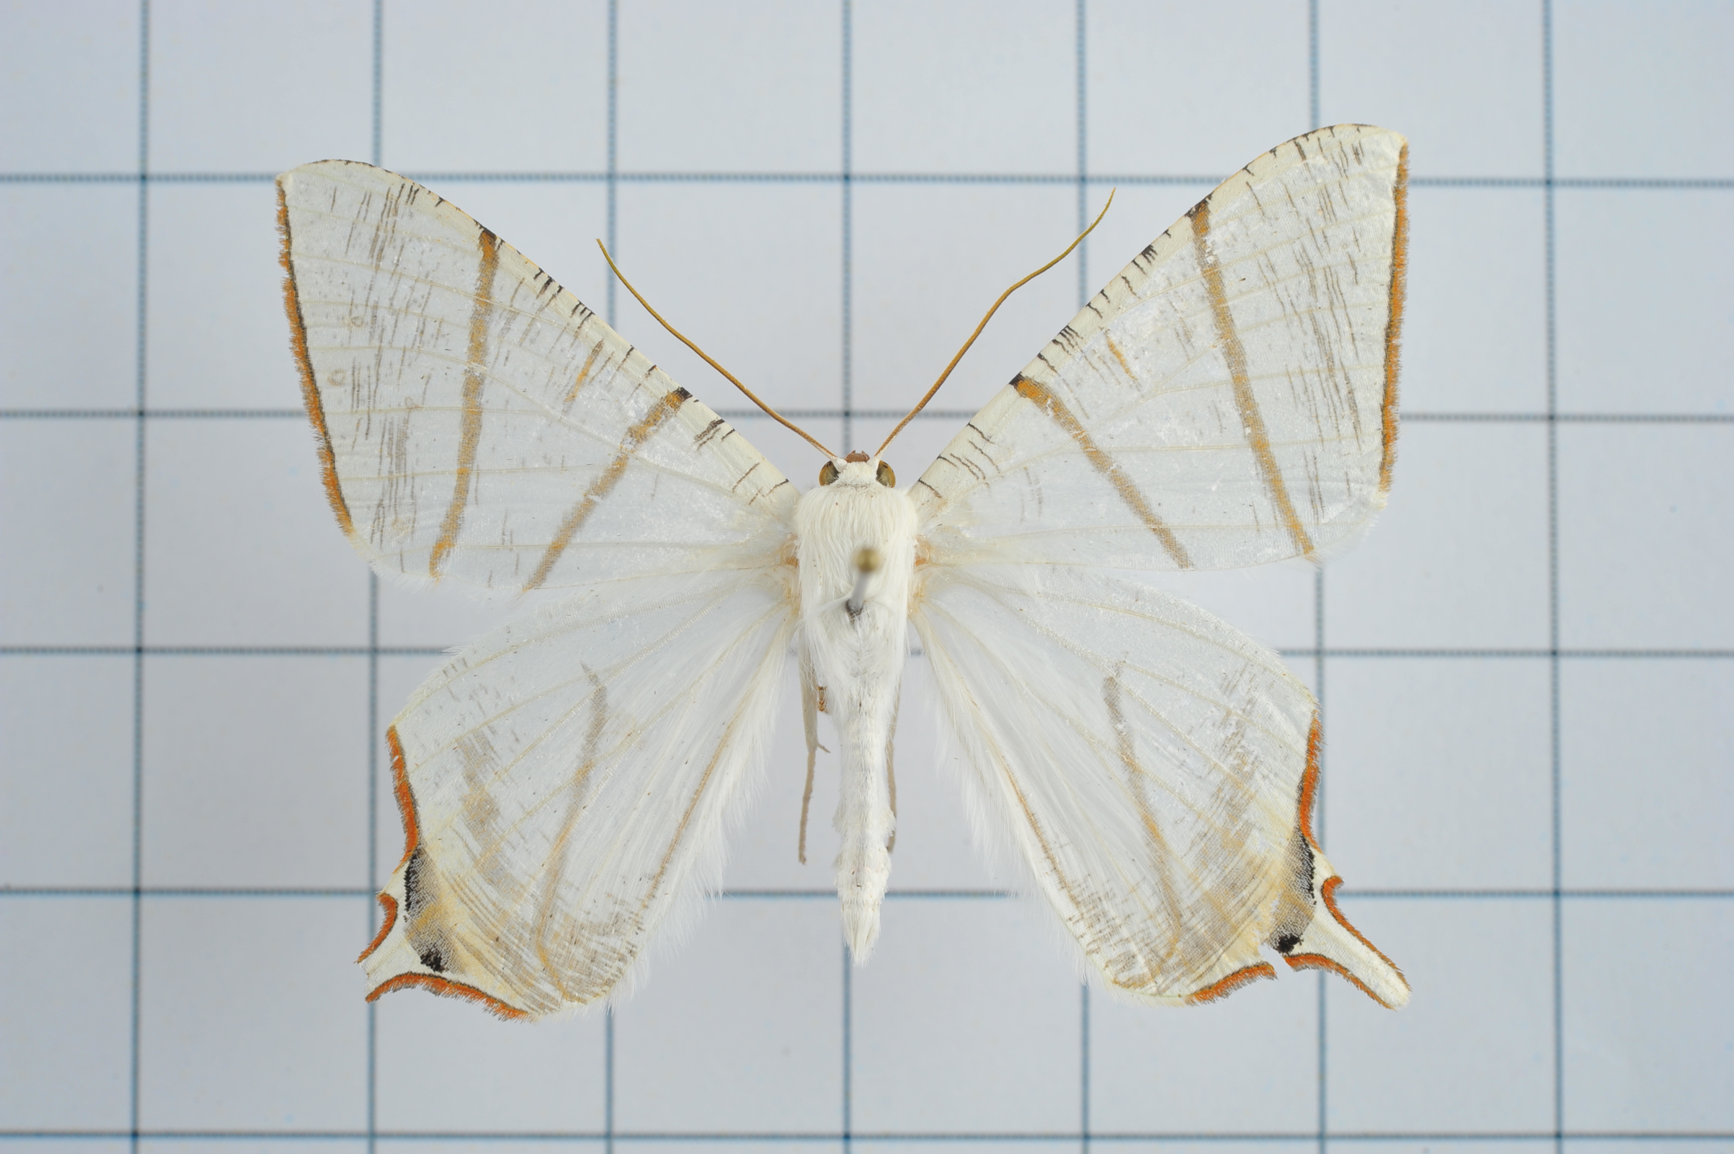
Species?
Ourapteryx clara formosana
